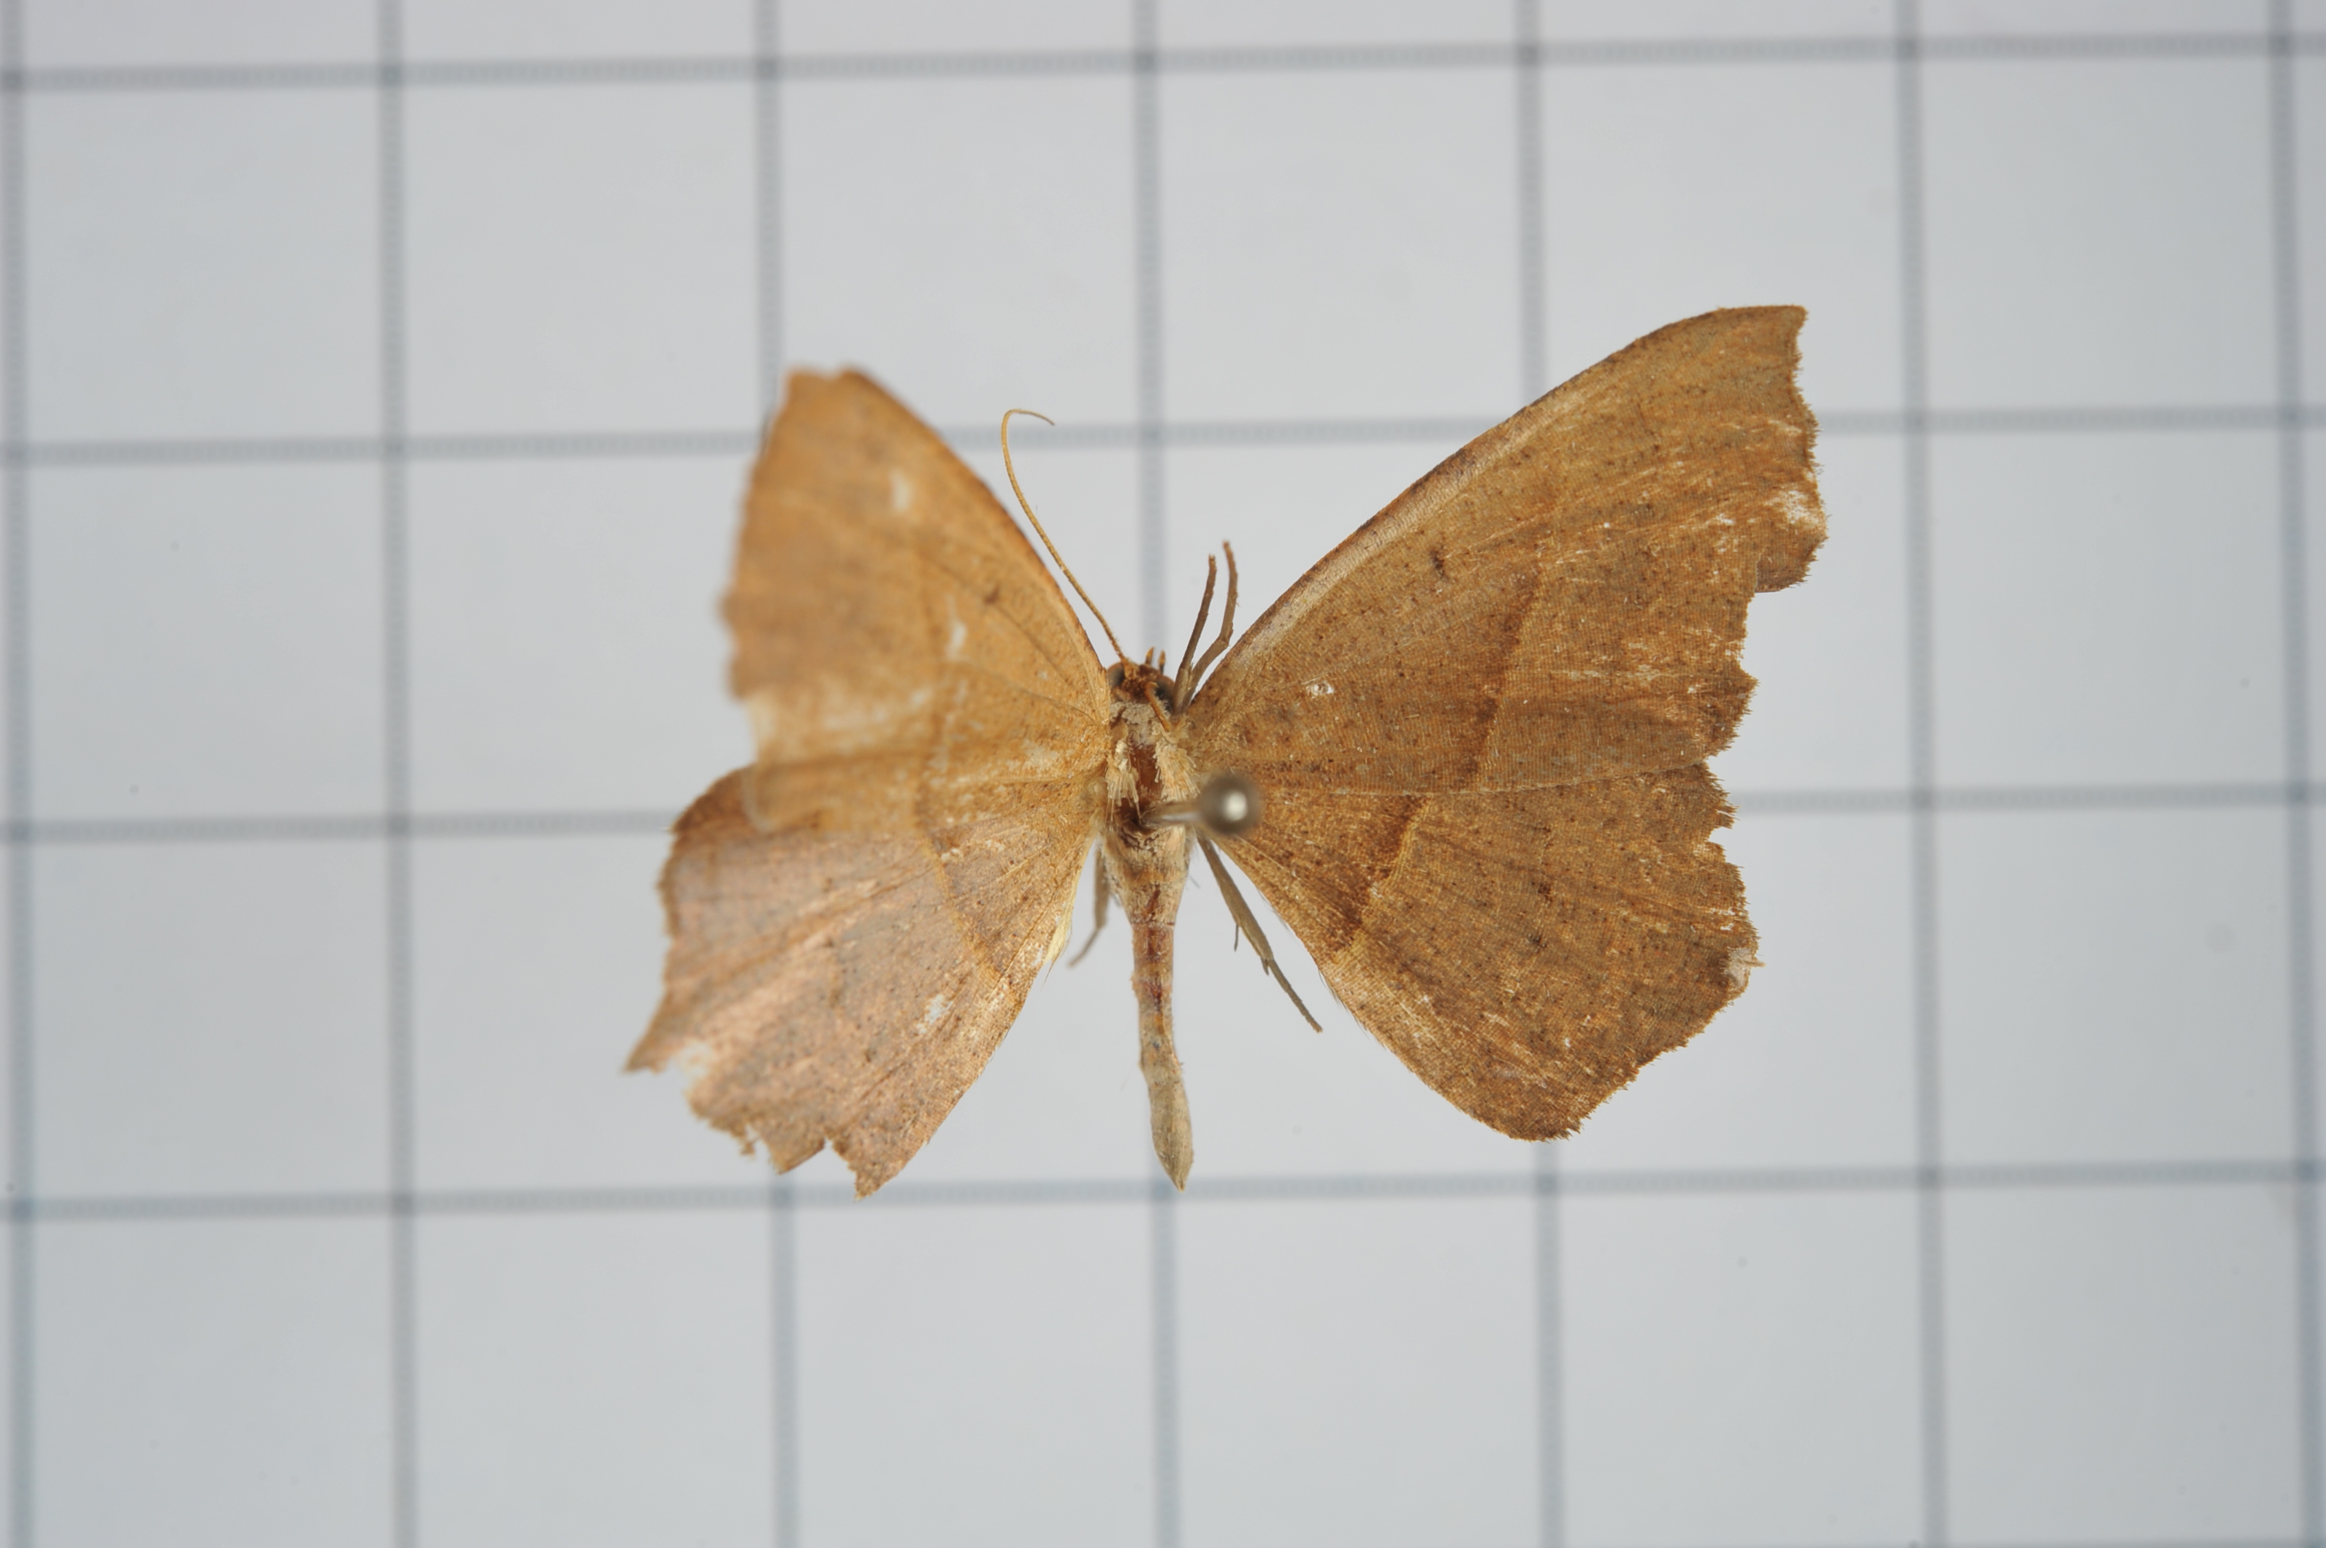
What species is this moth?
Danala lilacina
